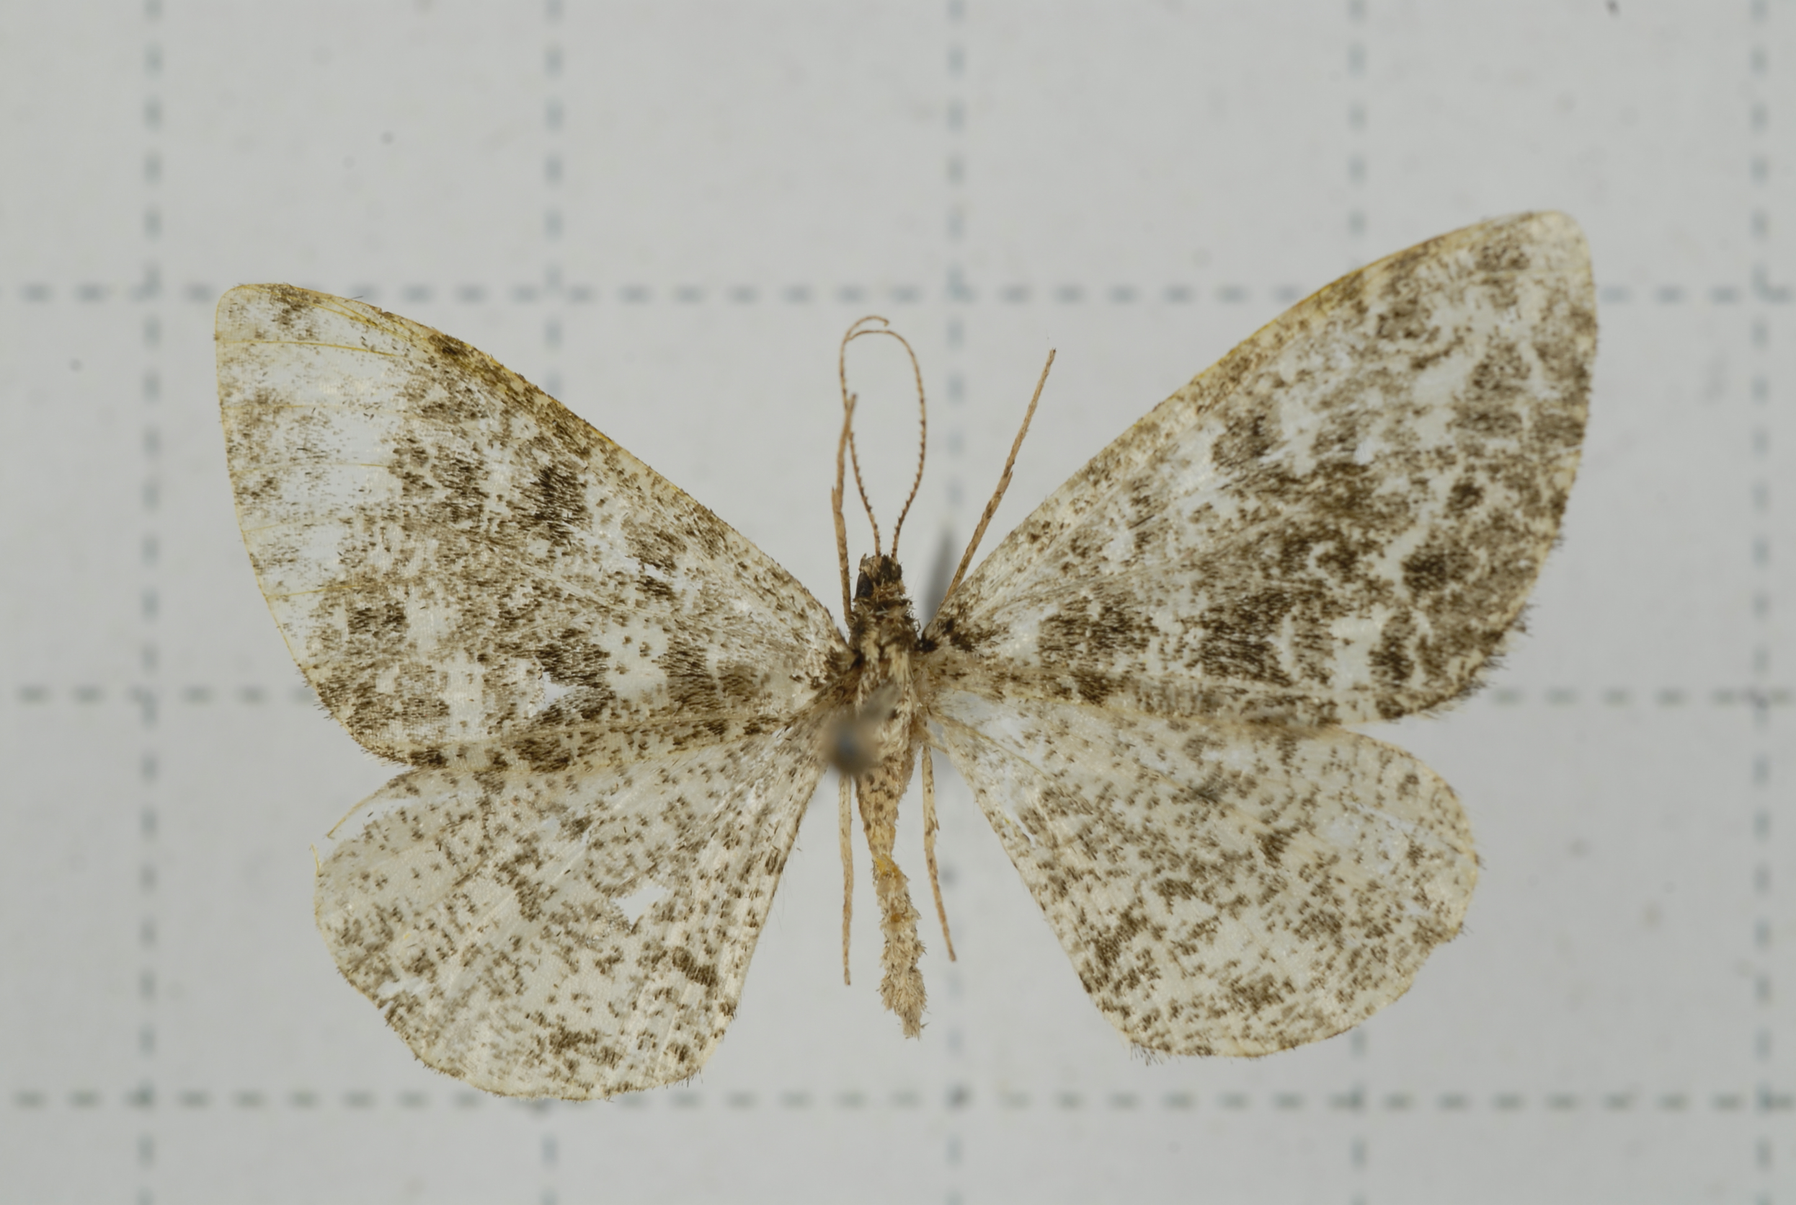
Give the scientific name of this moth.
Arichanna maculosa
